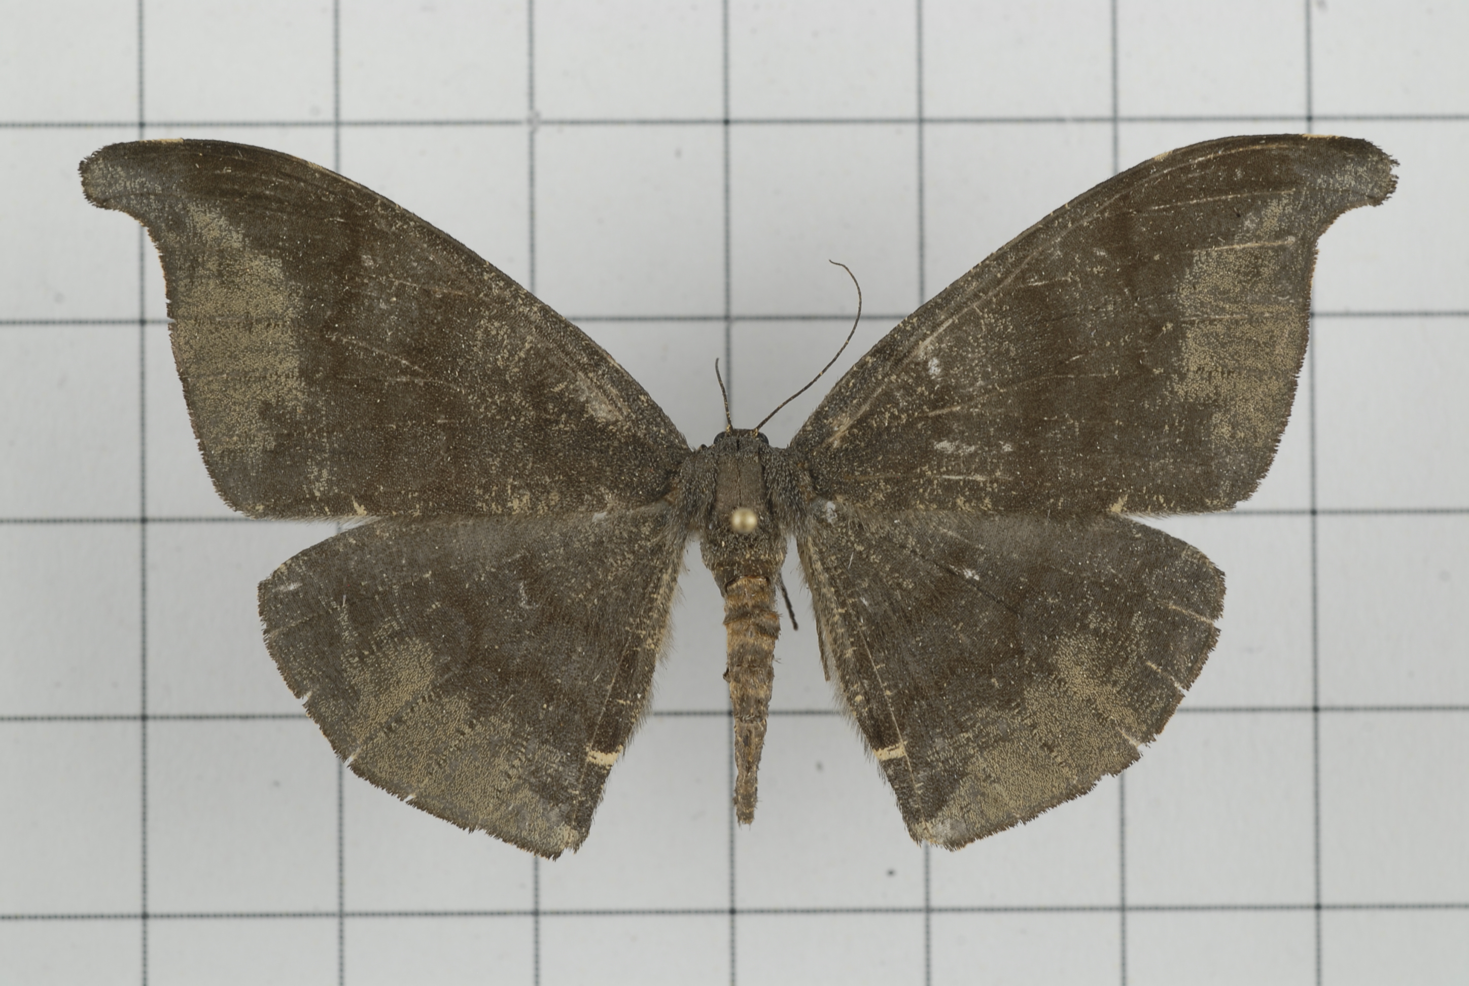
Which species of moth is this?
Hyposidra aquilaria
